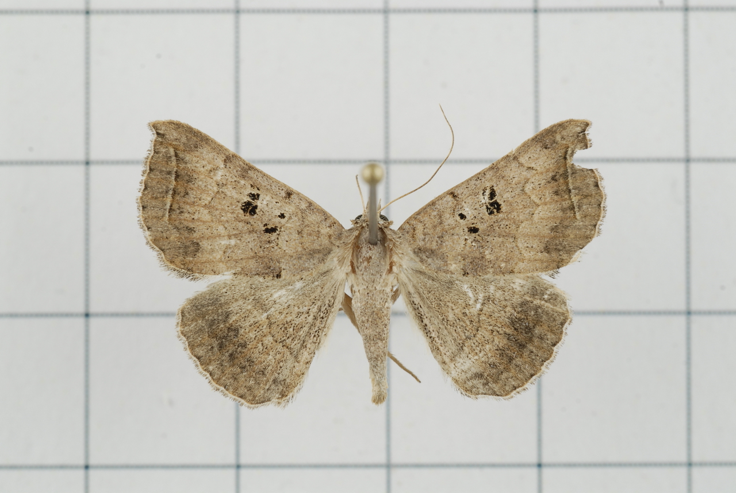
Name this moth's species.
Blasticorhinus rivulosa
